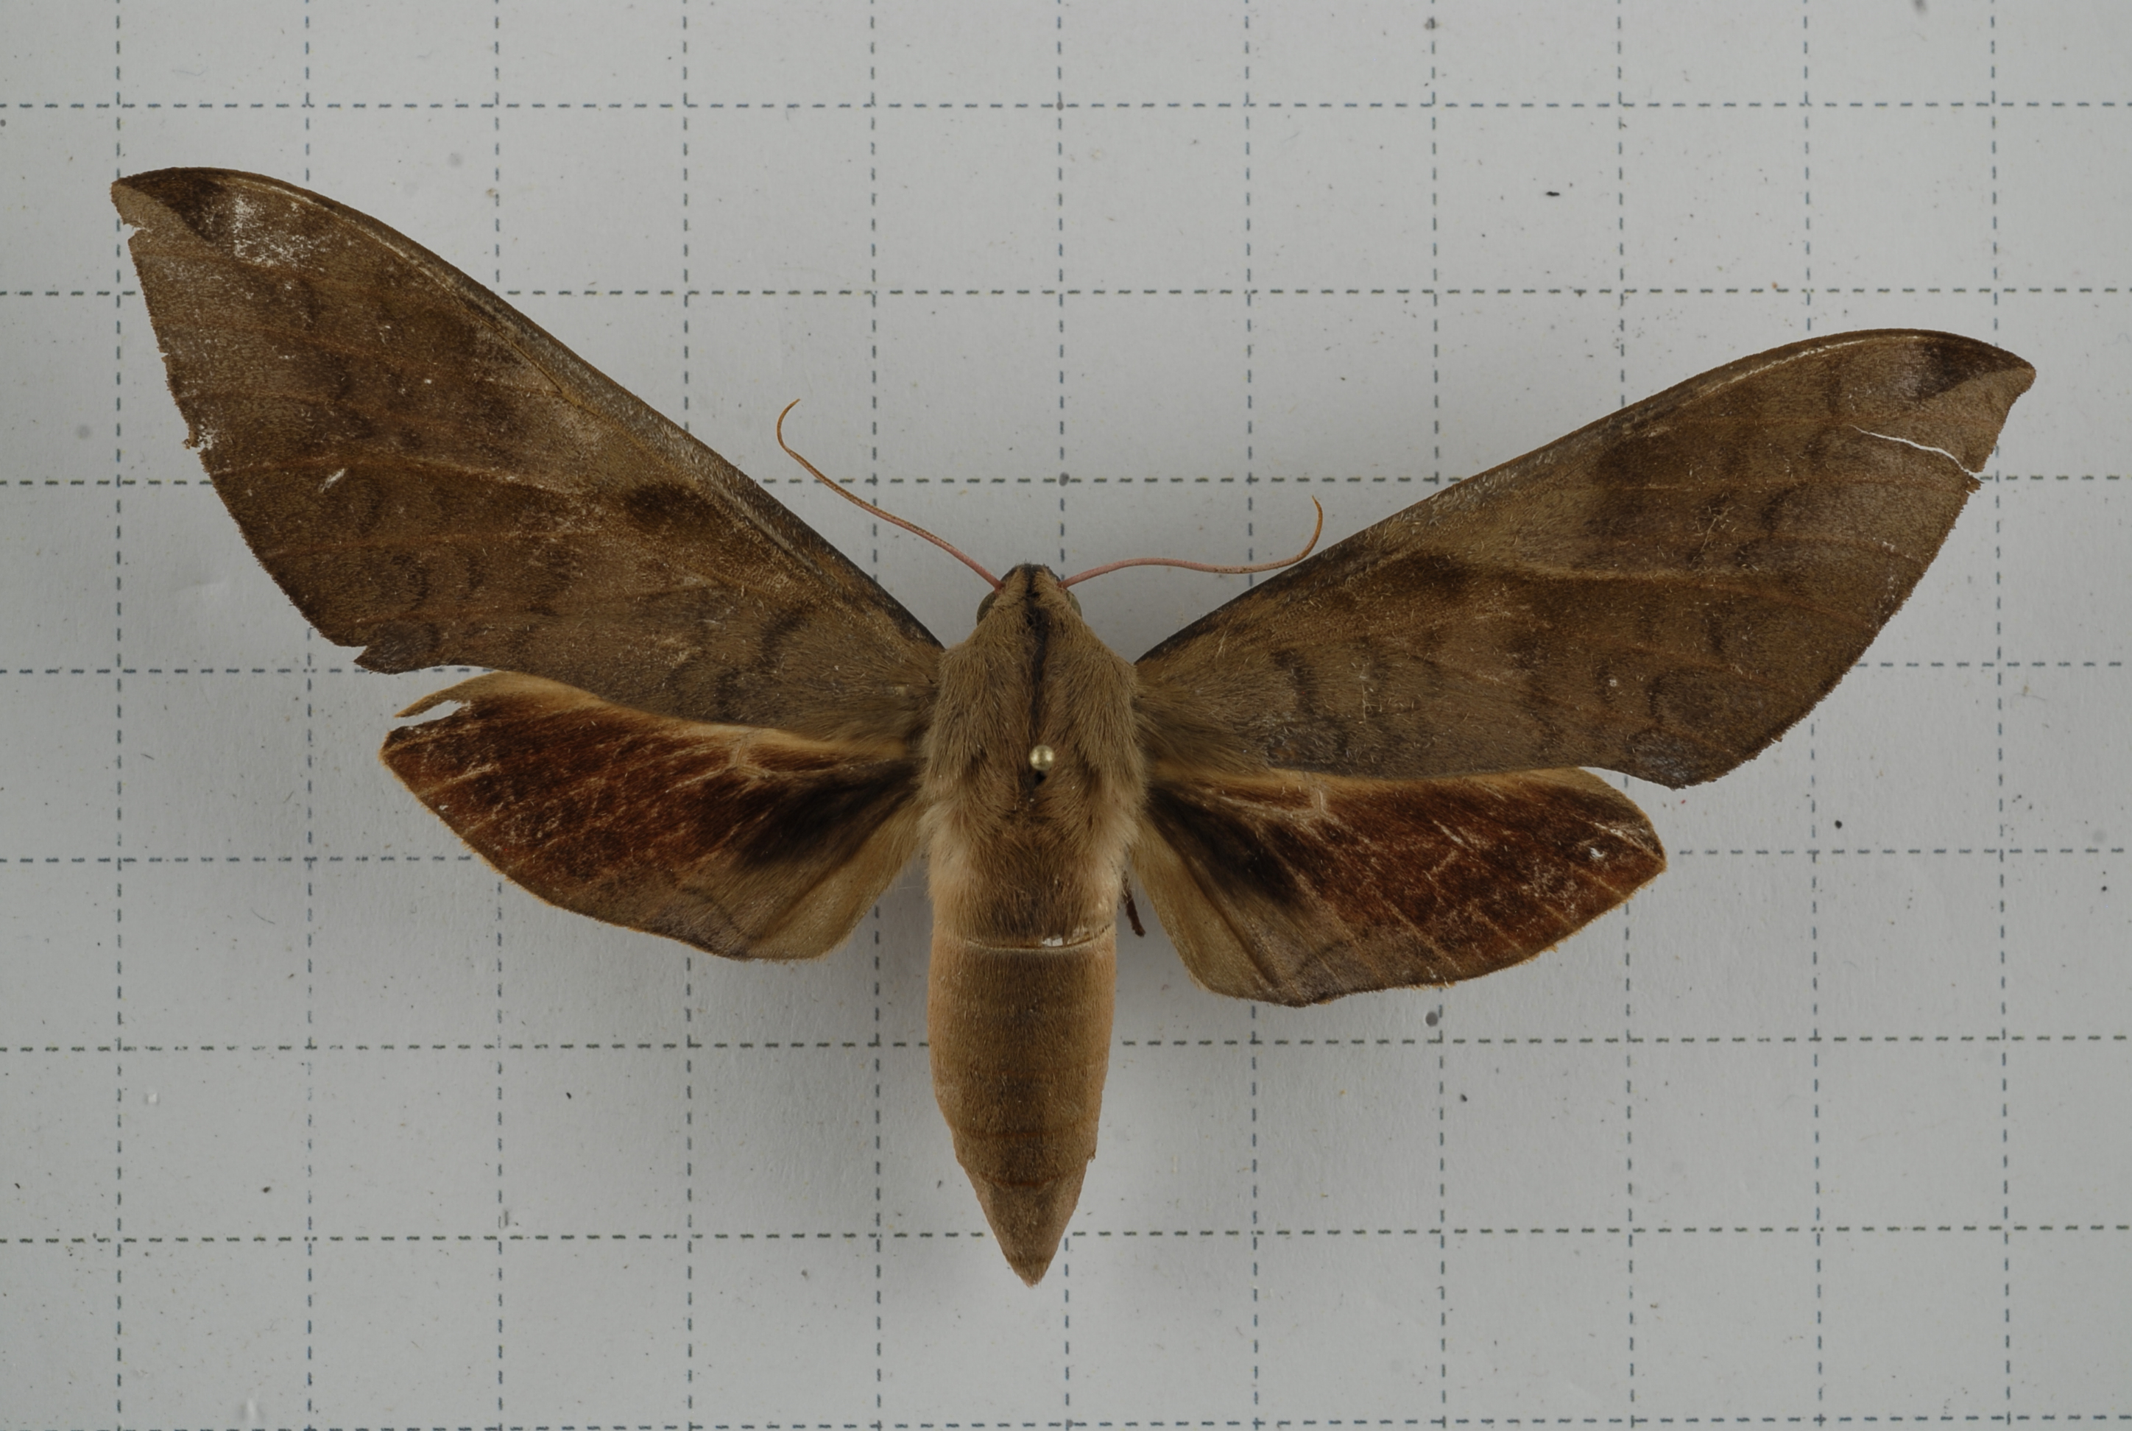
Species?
Clanis bilineata formosana
